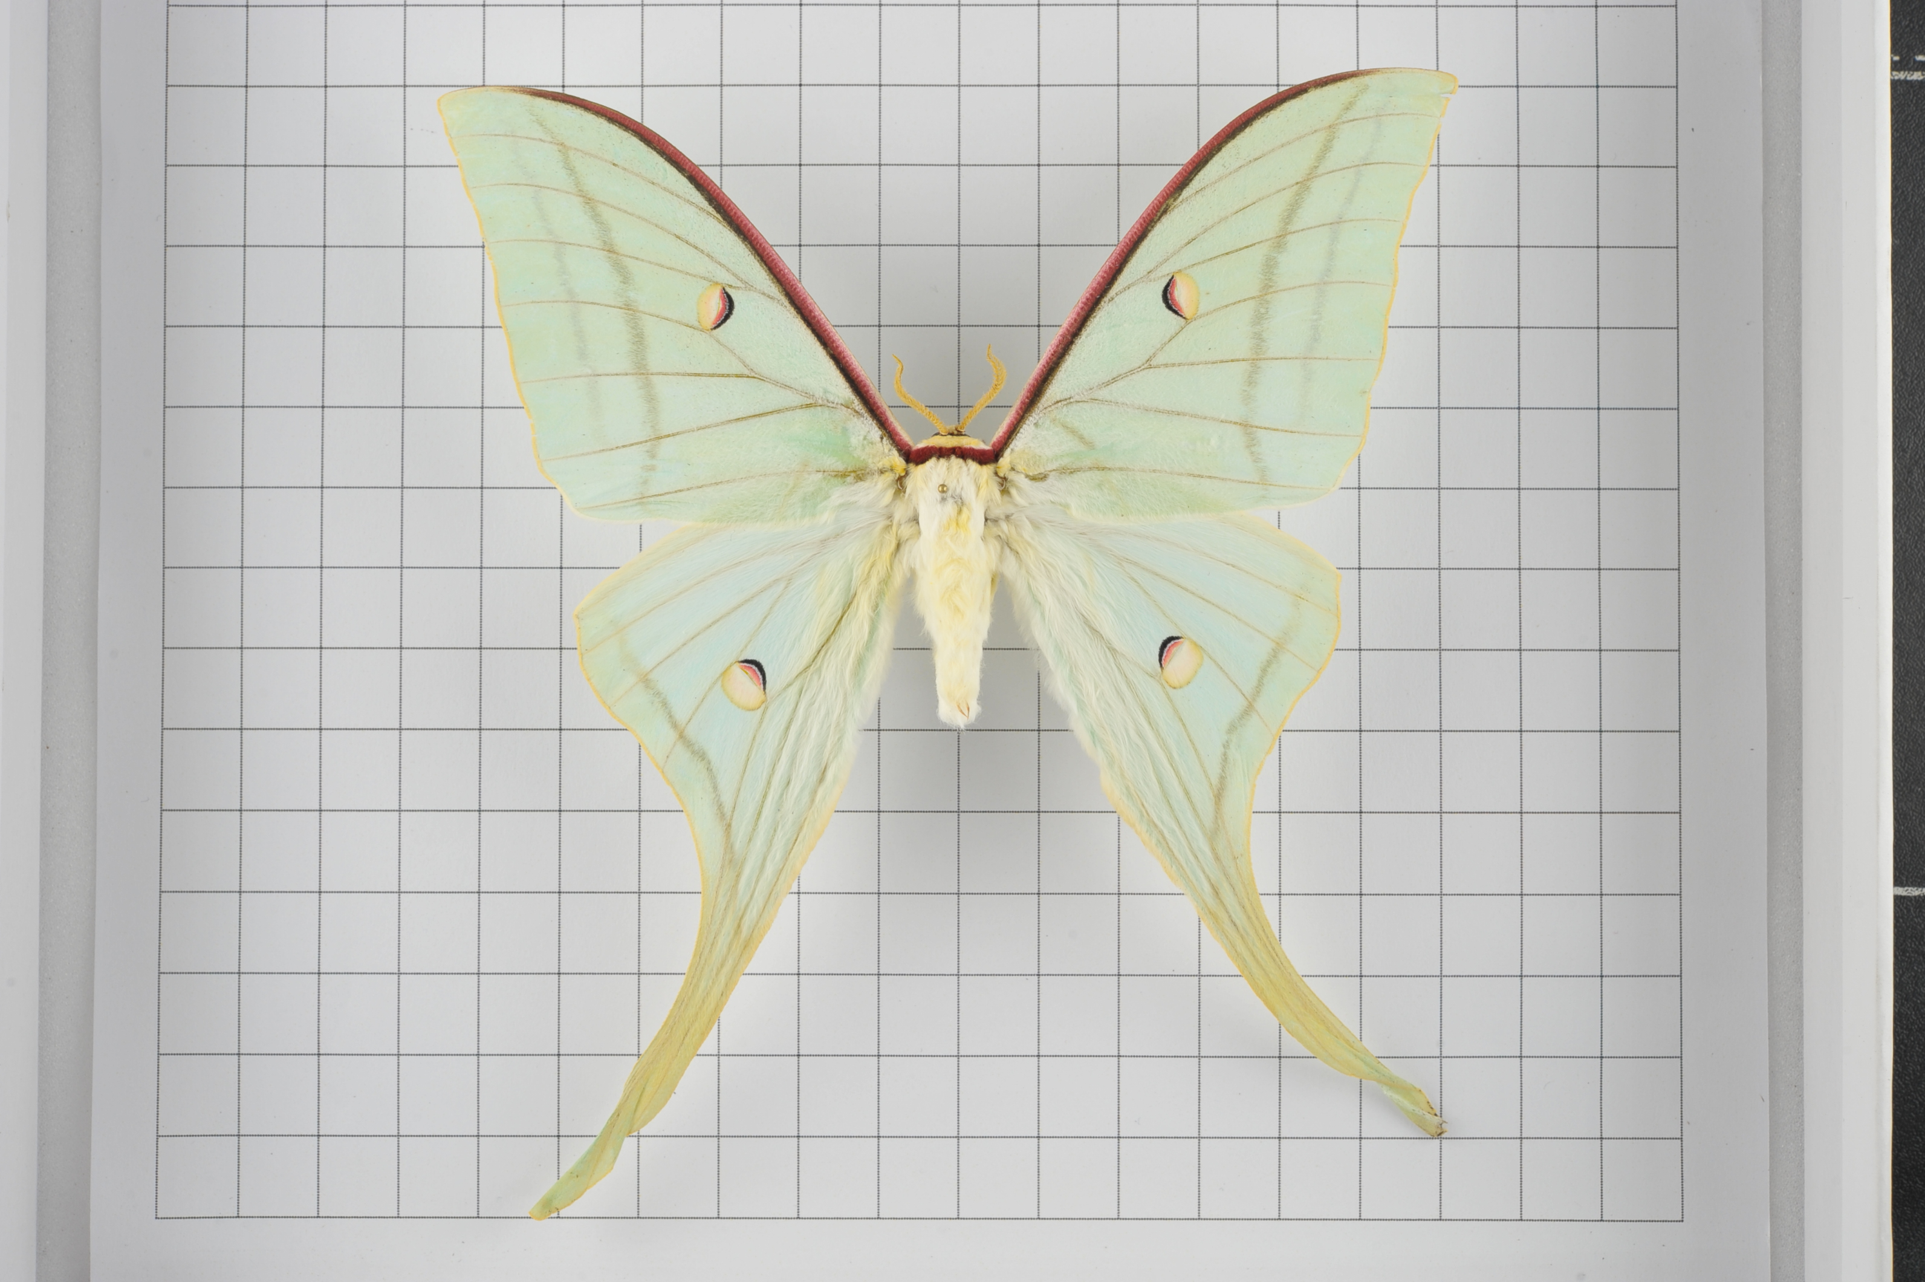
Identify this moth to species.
Actias ningpoana ningtaiwana
